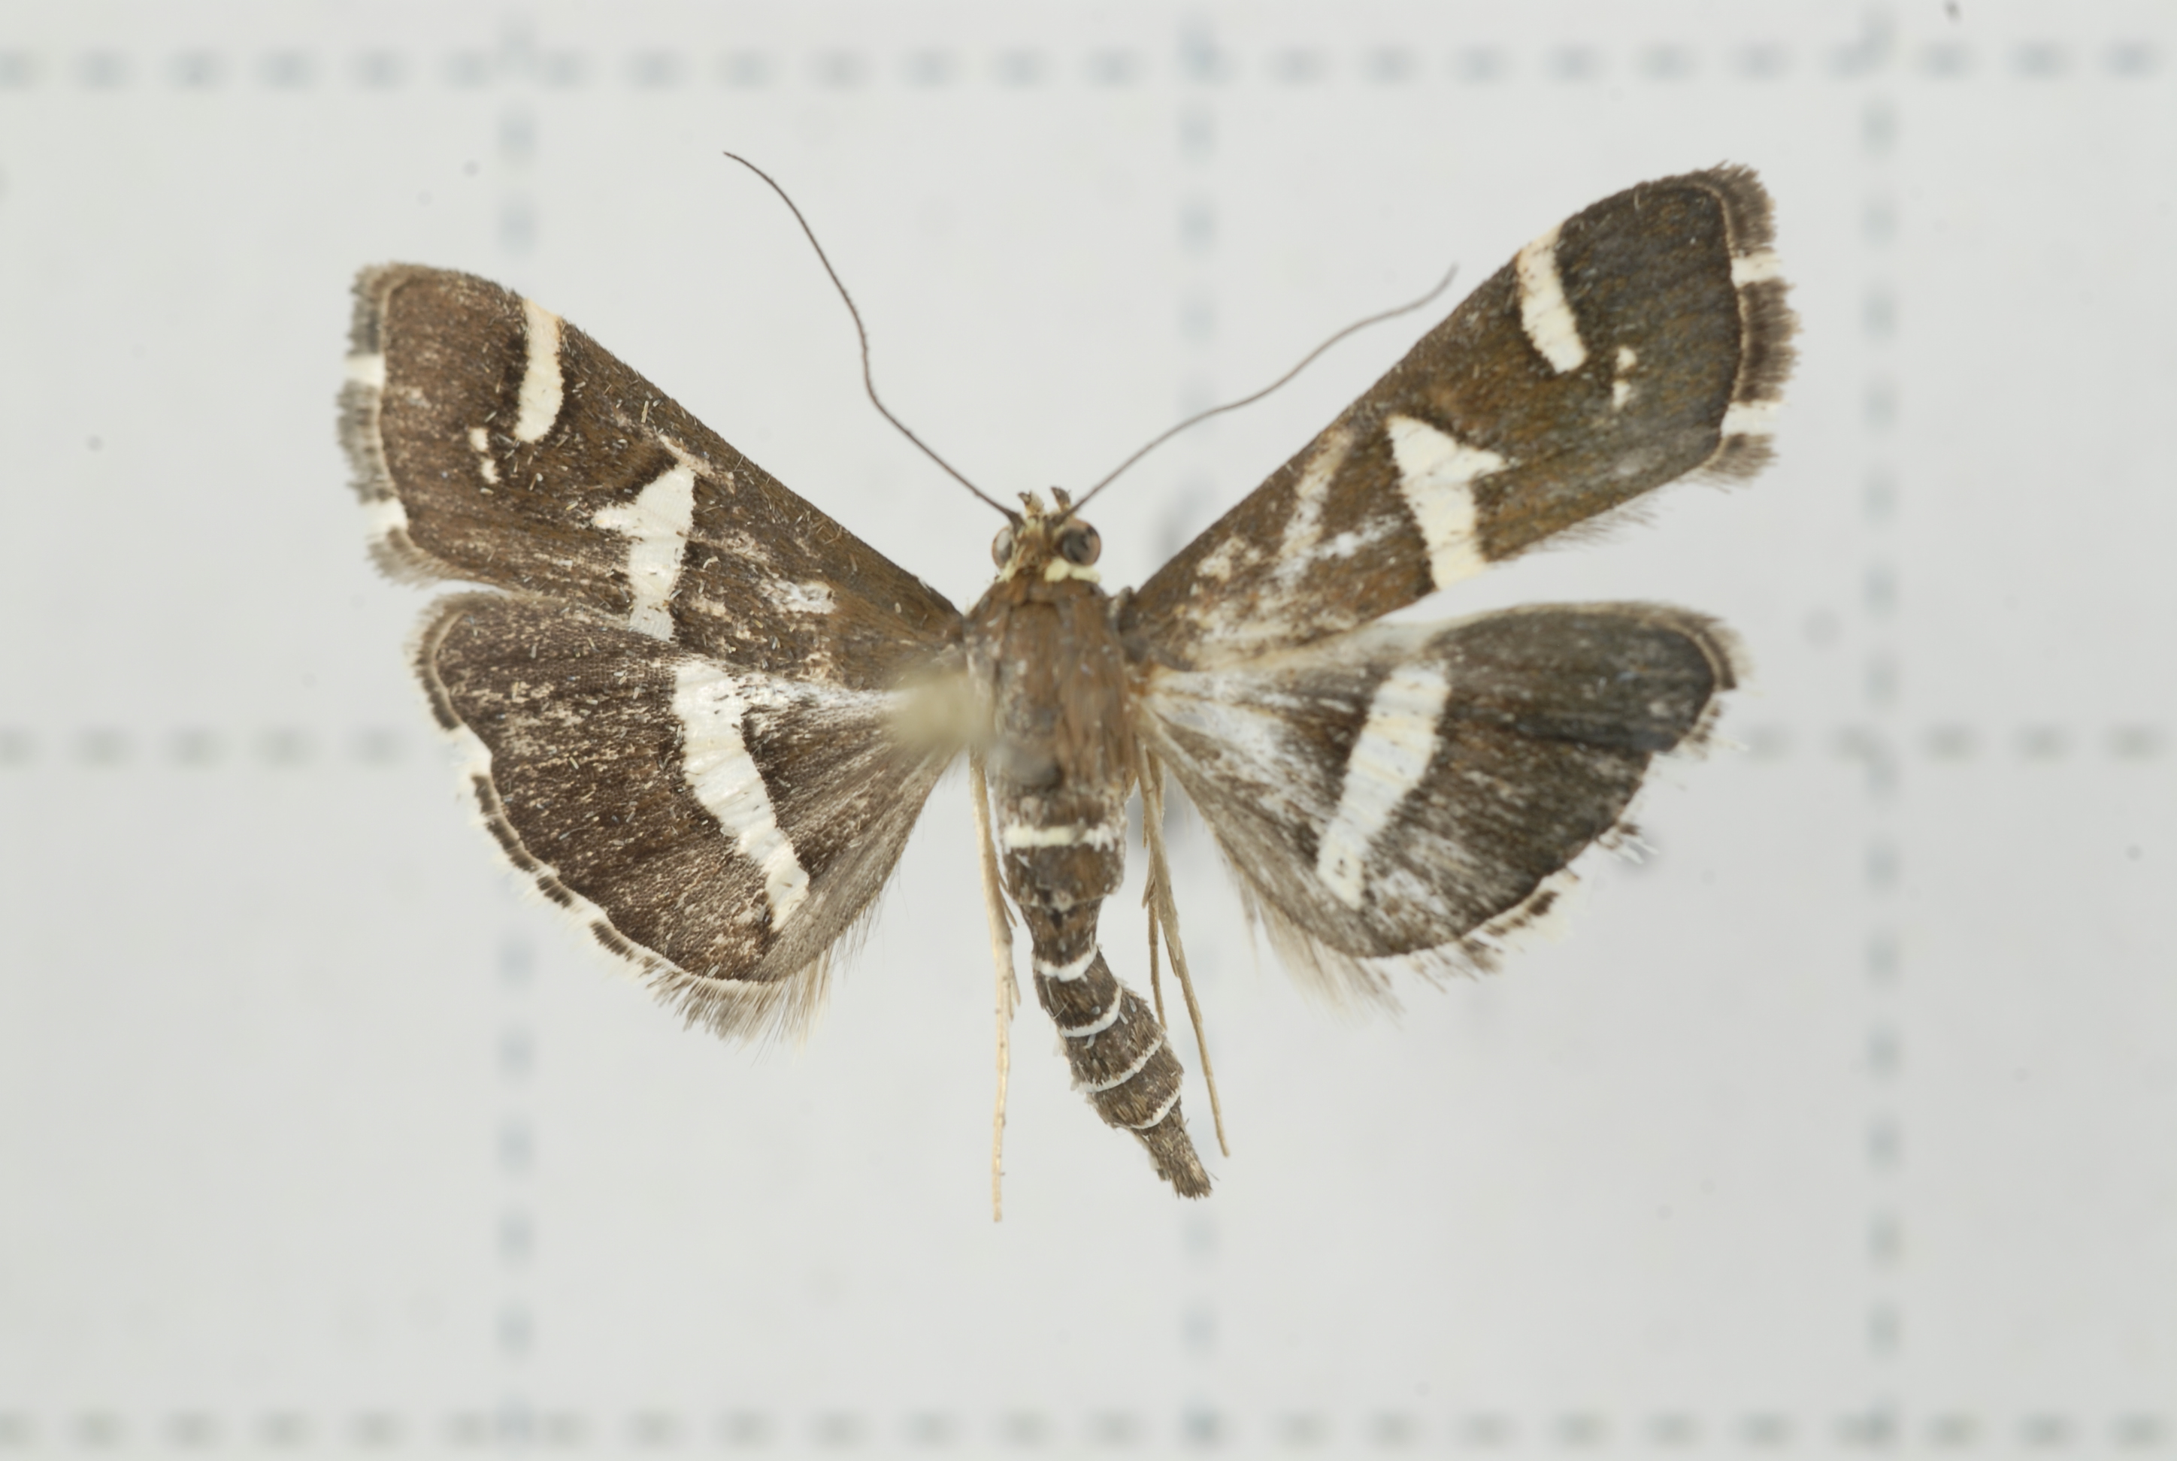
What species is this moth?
Spoladea recurvalis
